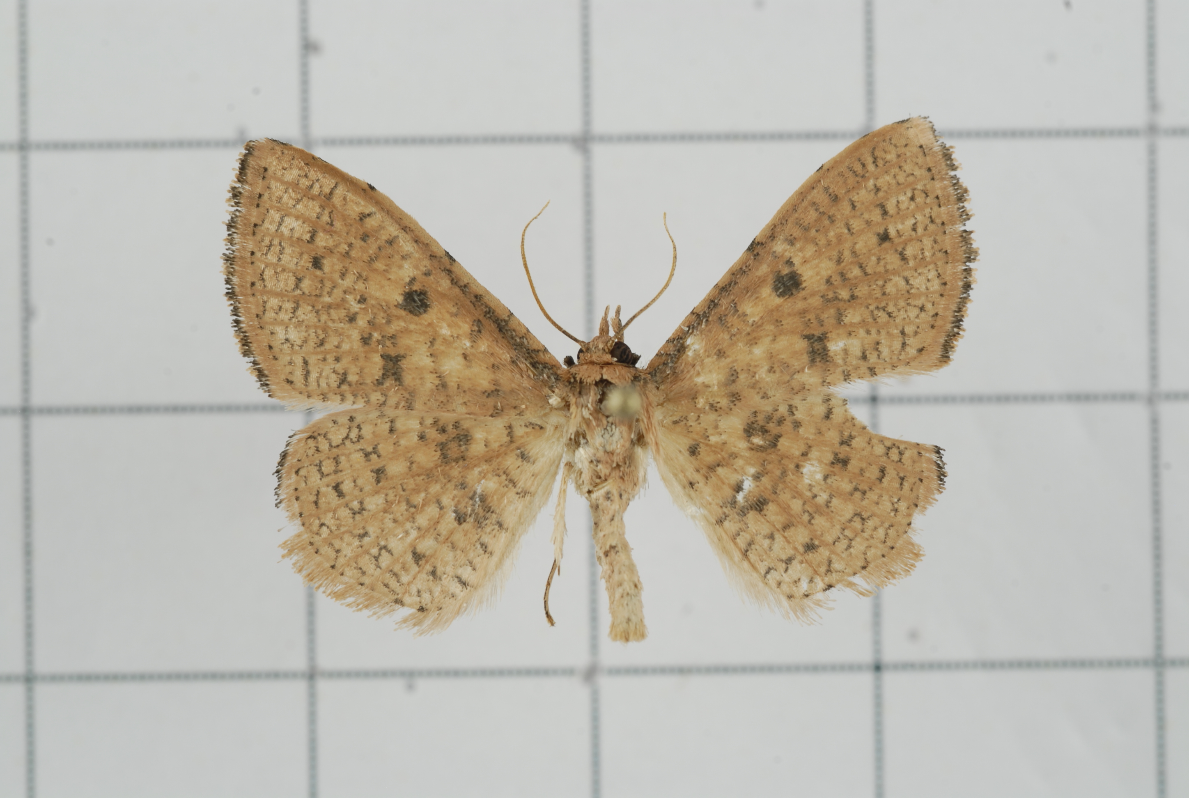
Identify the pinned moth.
Herimba formosa
